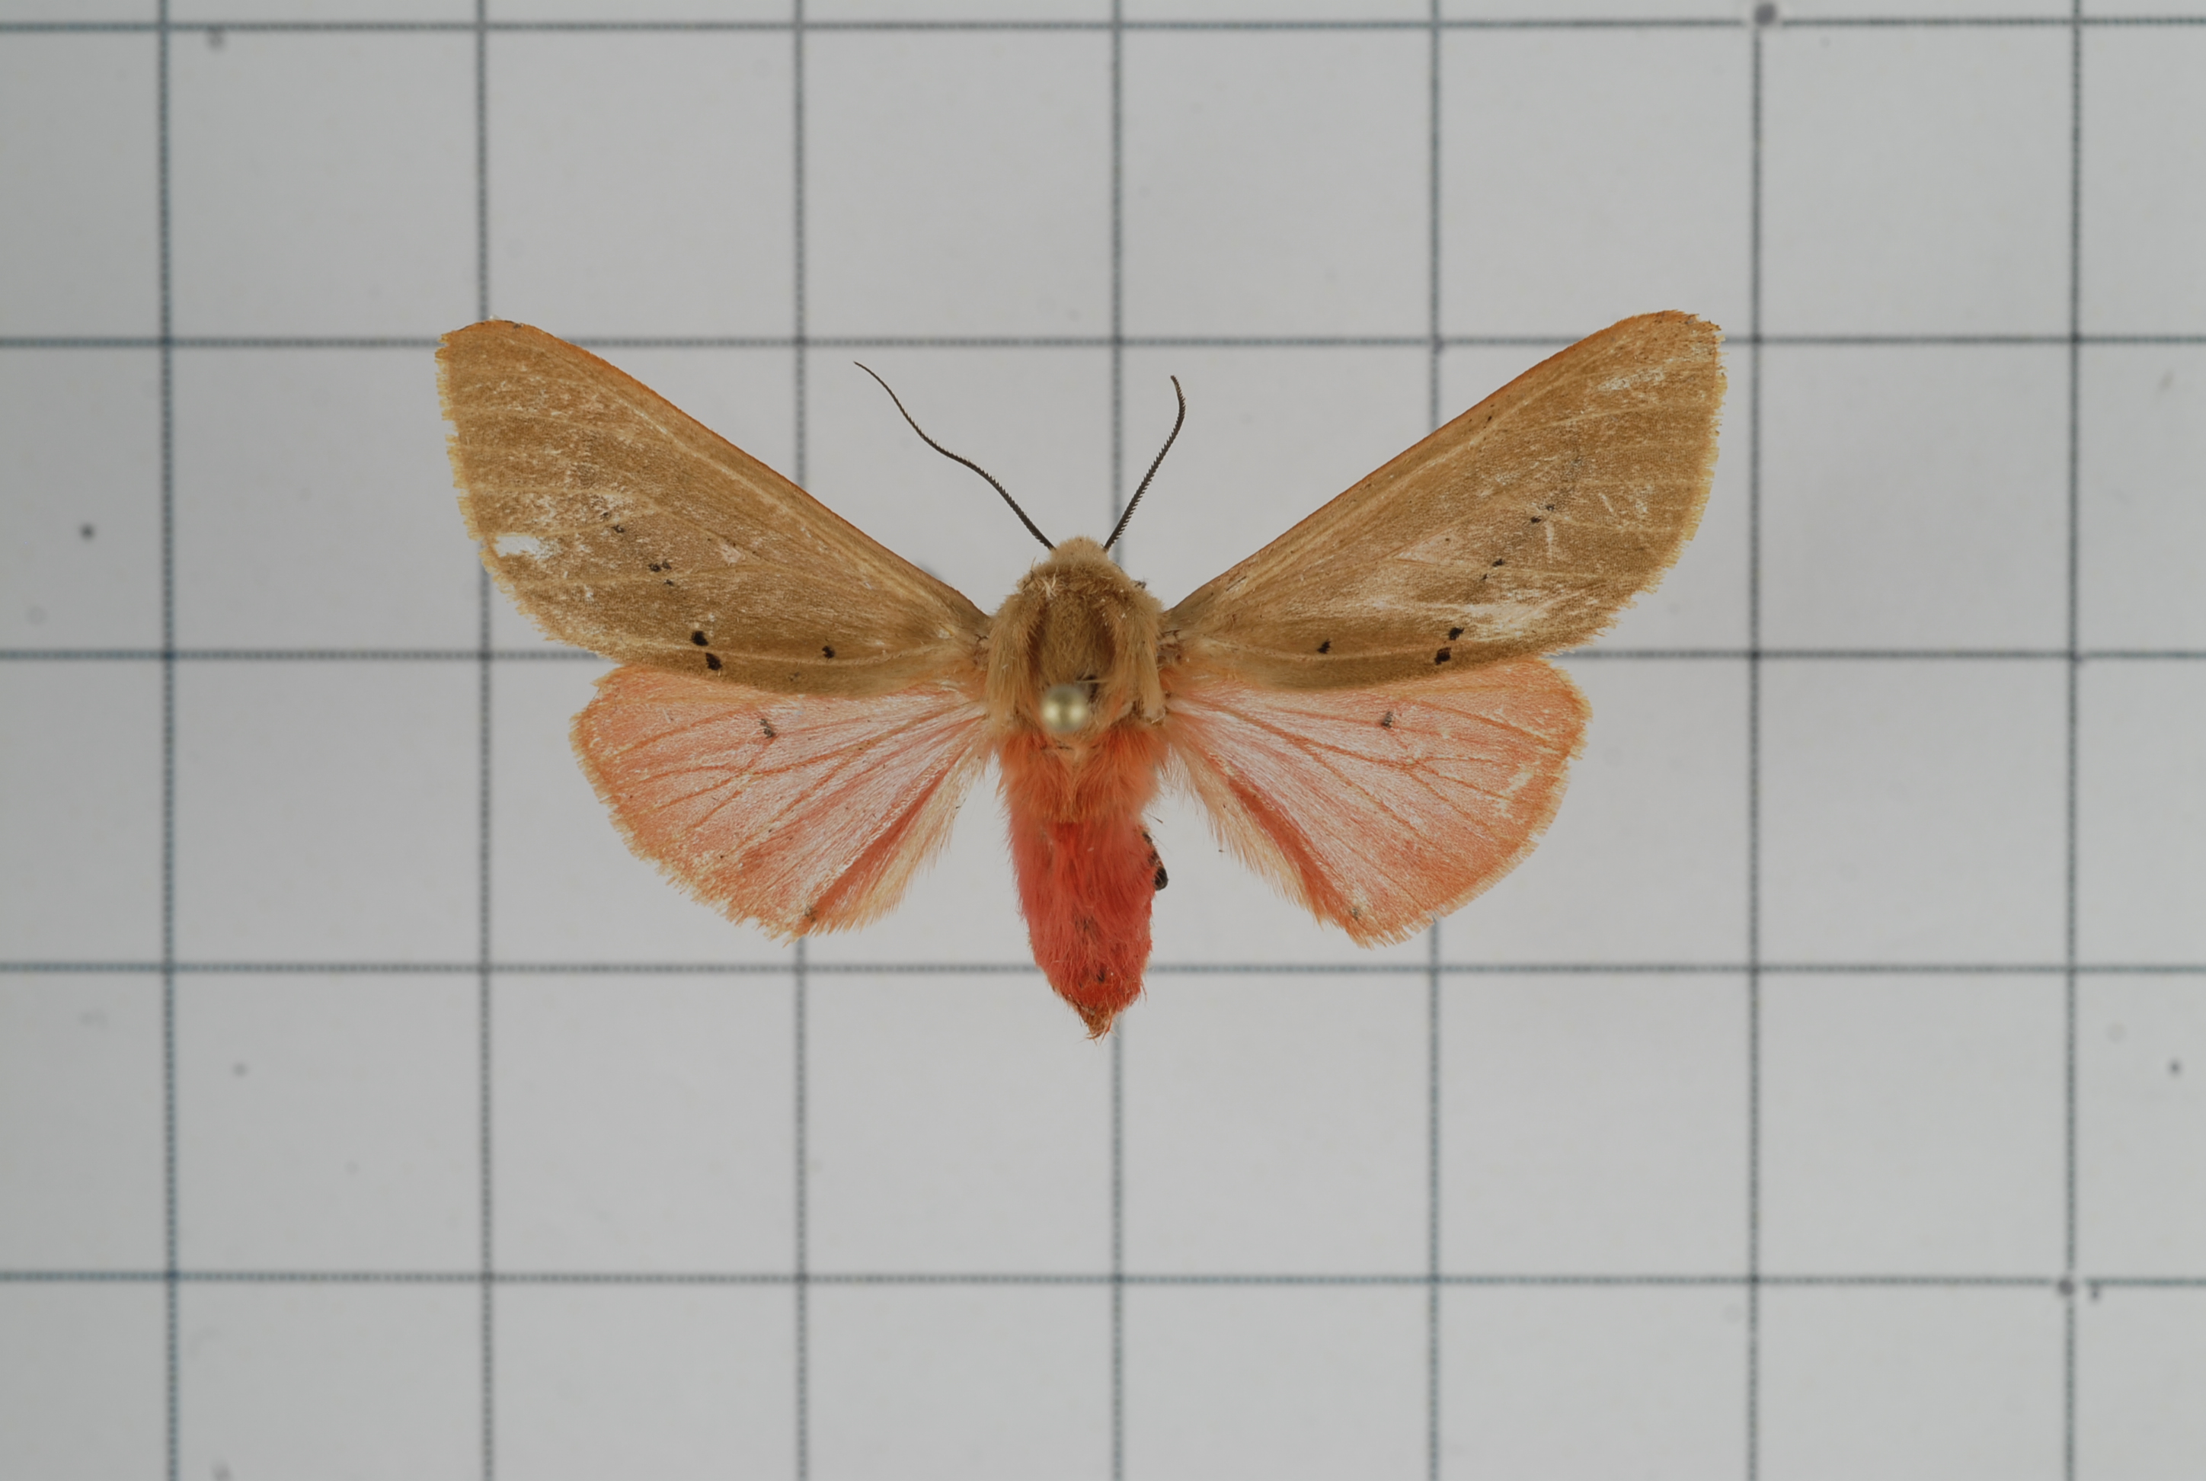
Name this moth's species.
Spilarctia wilemani
